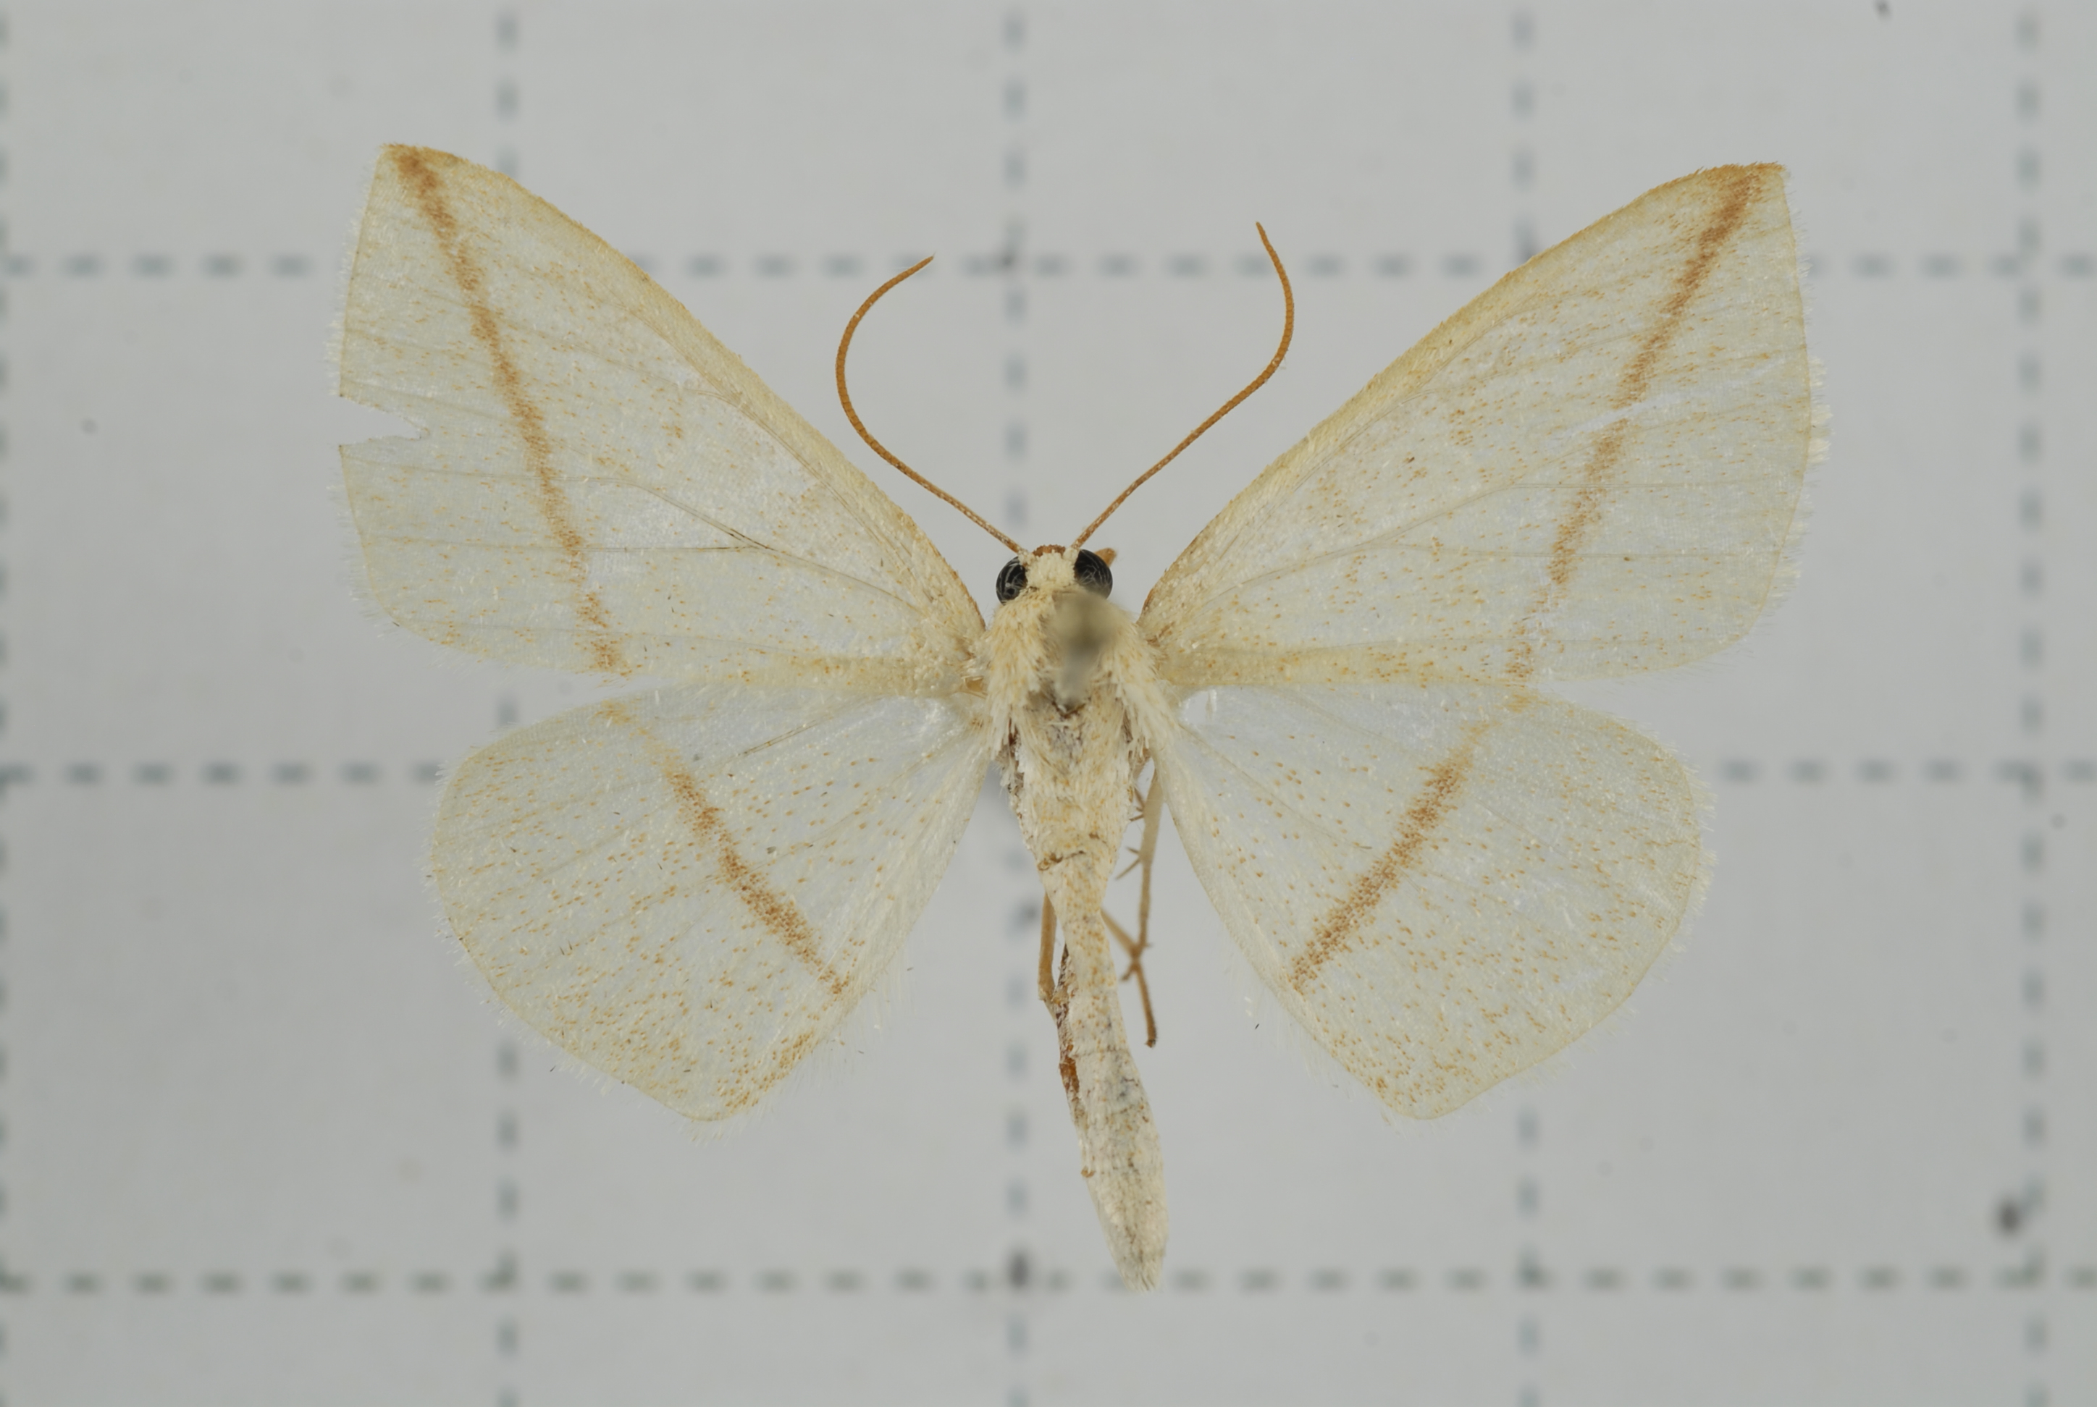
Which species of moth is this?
Parabapta unifasciata
